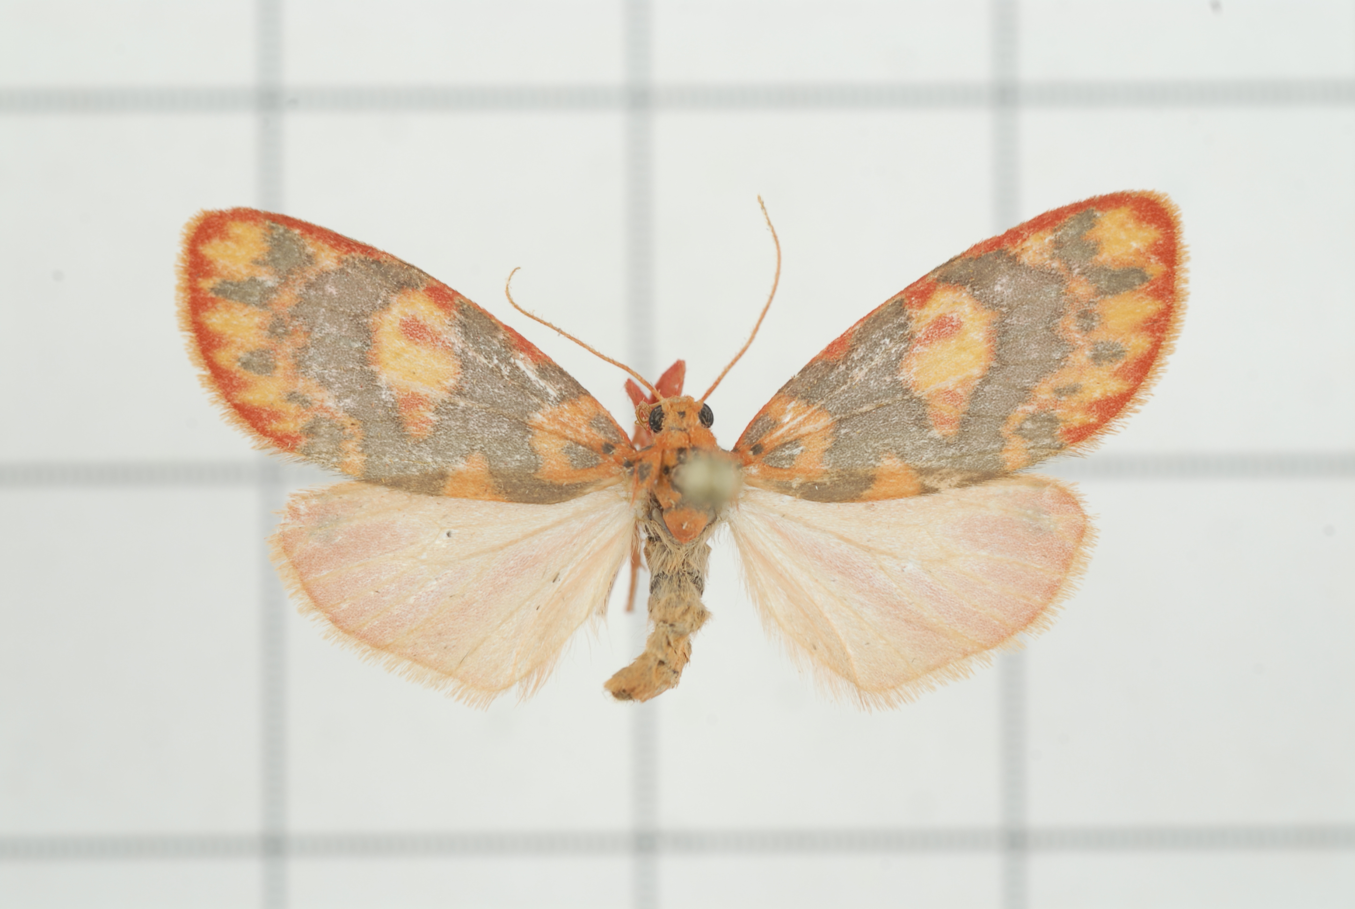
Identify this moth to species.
Floridasura tricolor
